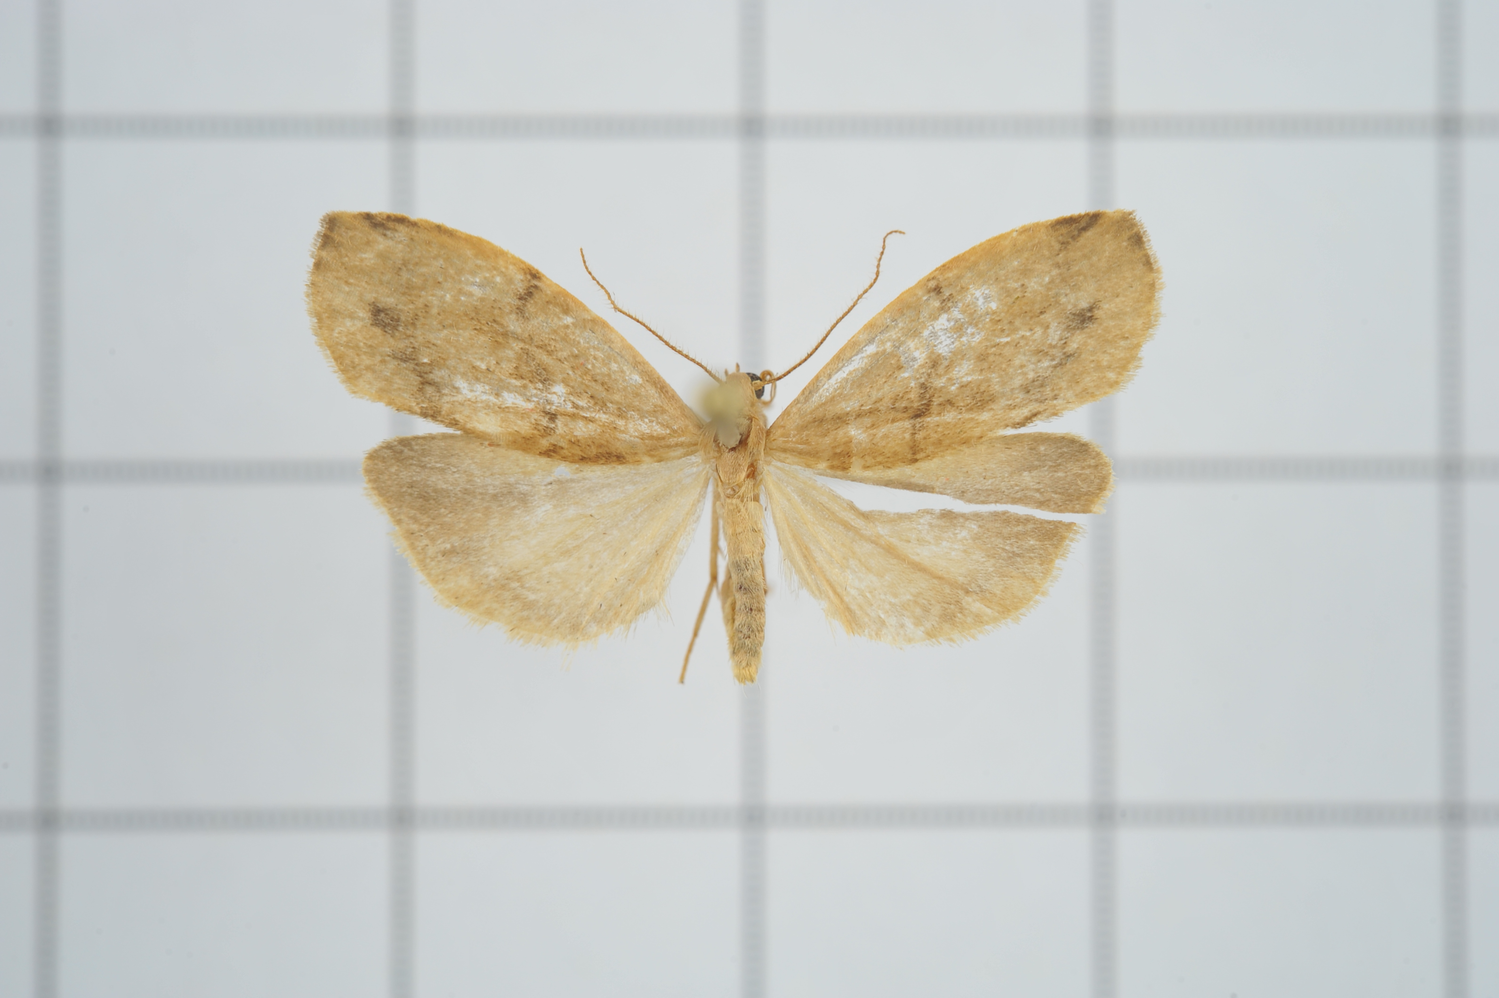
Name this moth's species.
Mithuna wilemani
